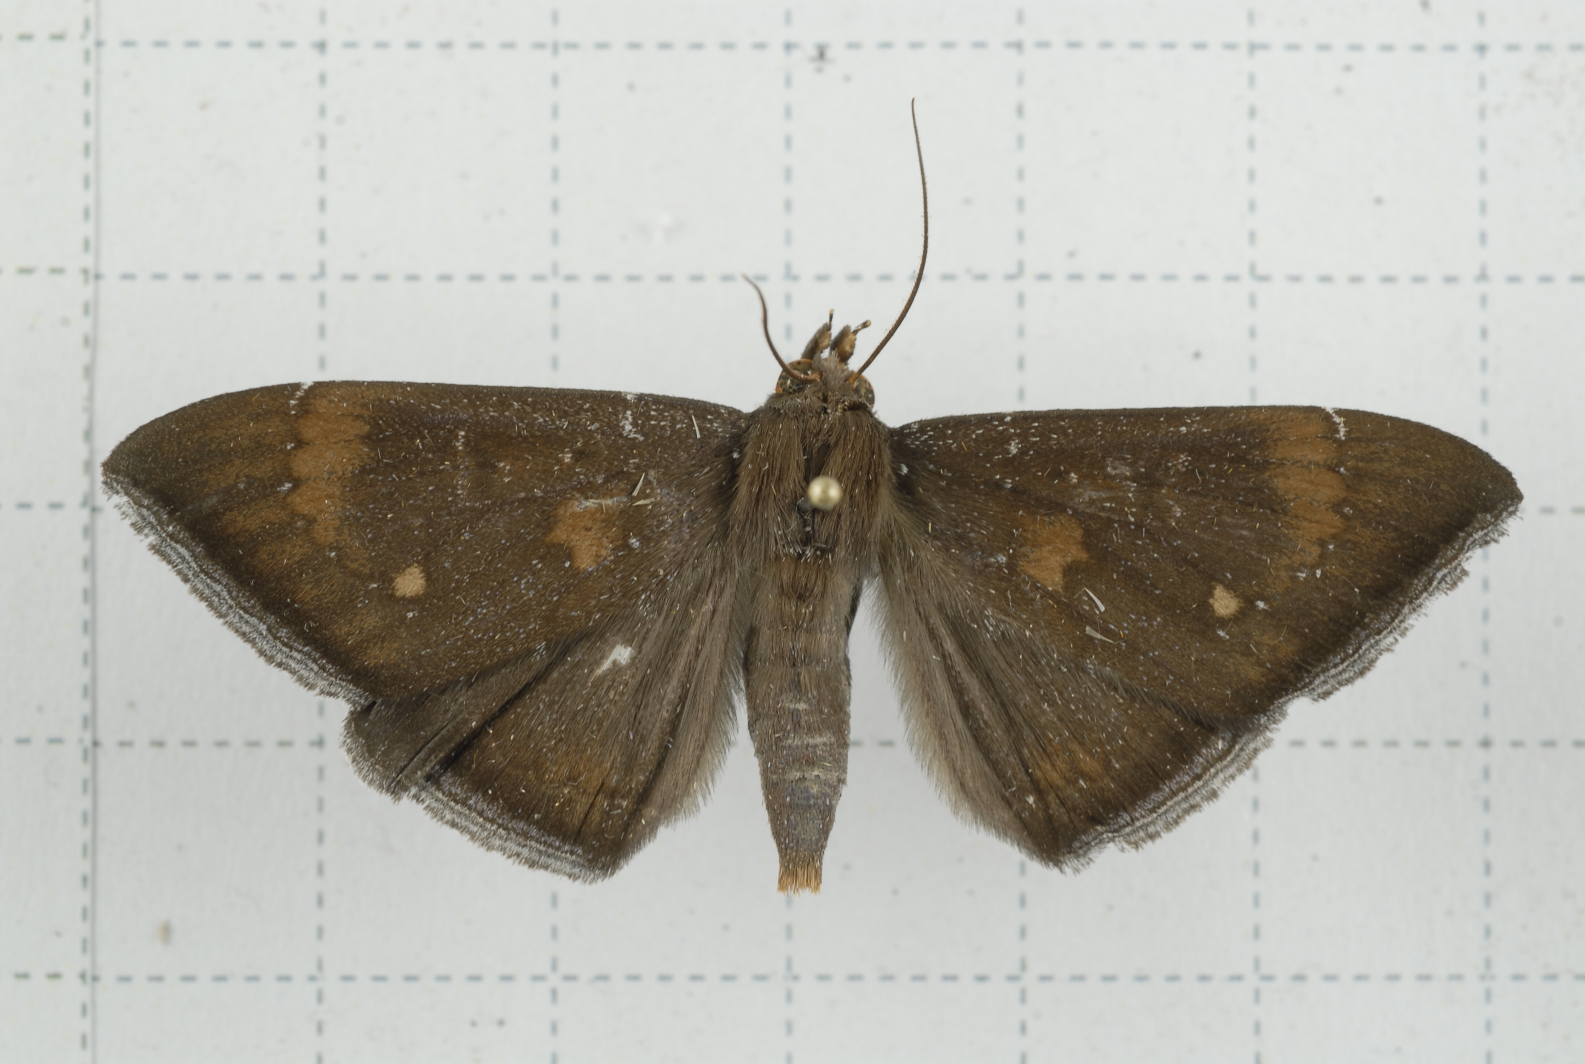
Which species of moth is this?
Platyja acerces
